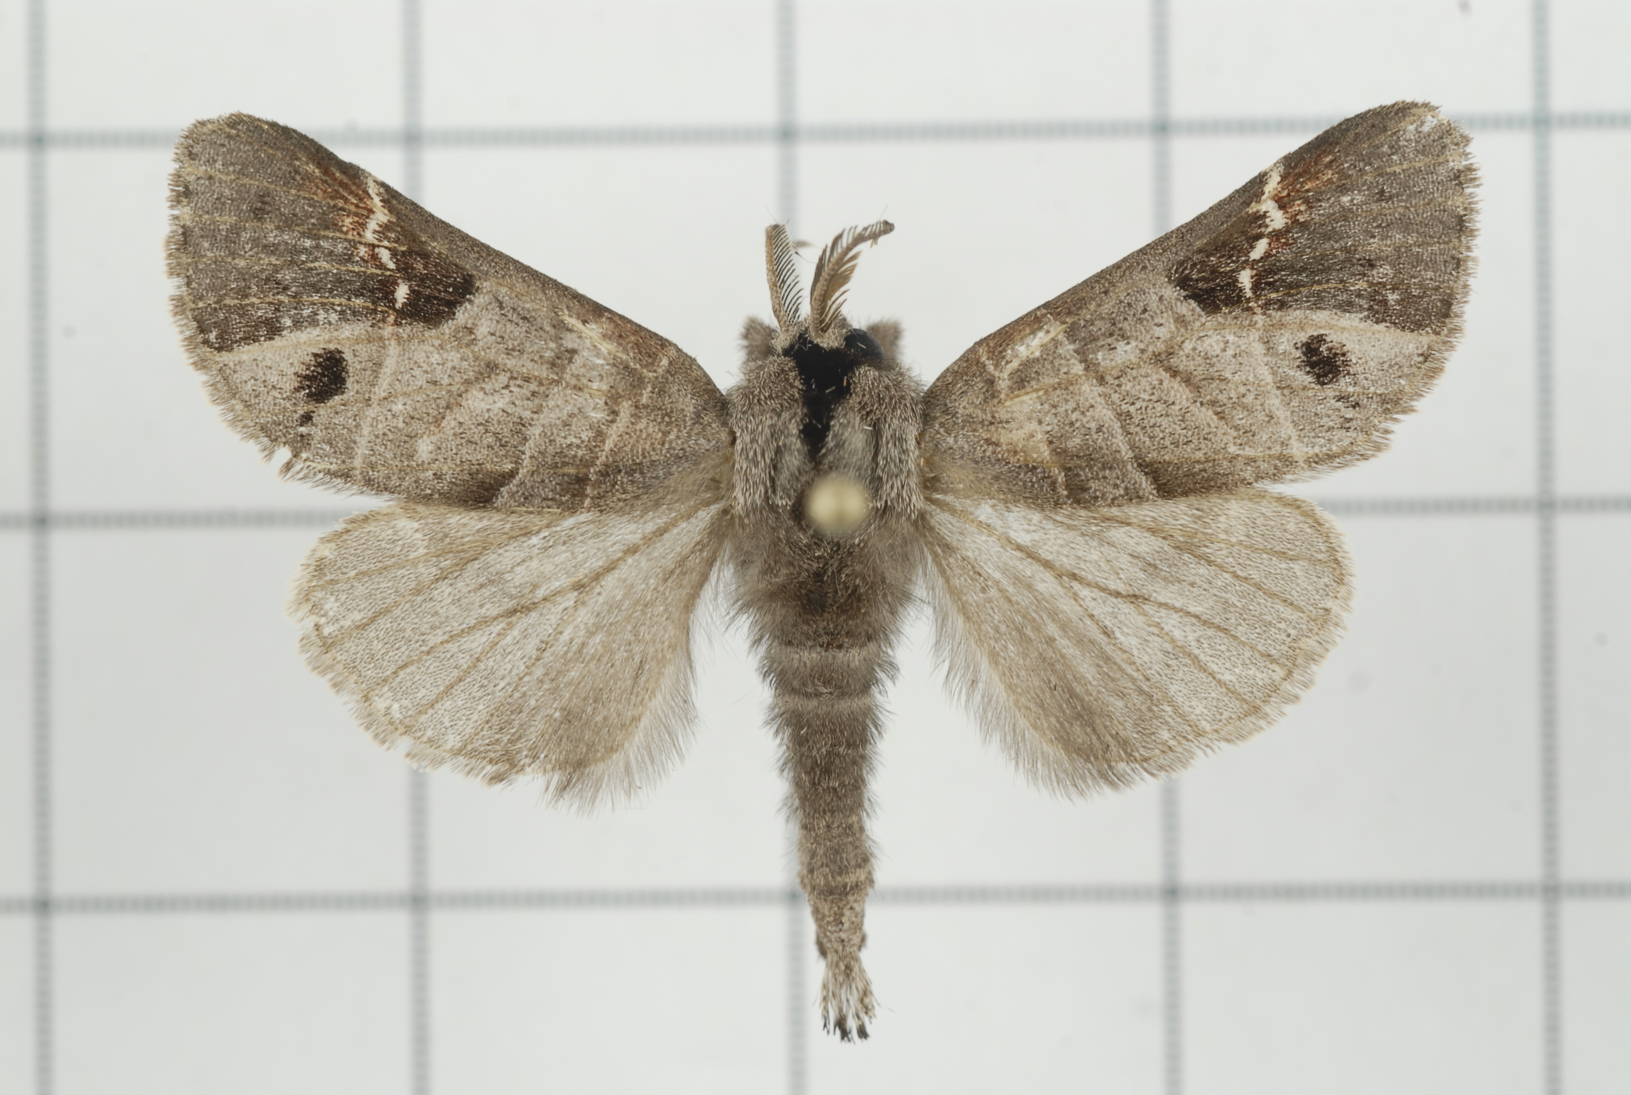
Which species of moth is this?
Clostera anachoreta
